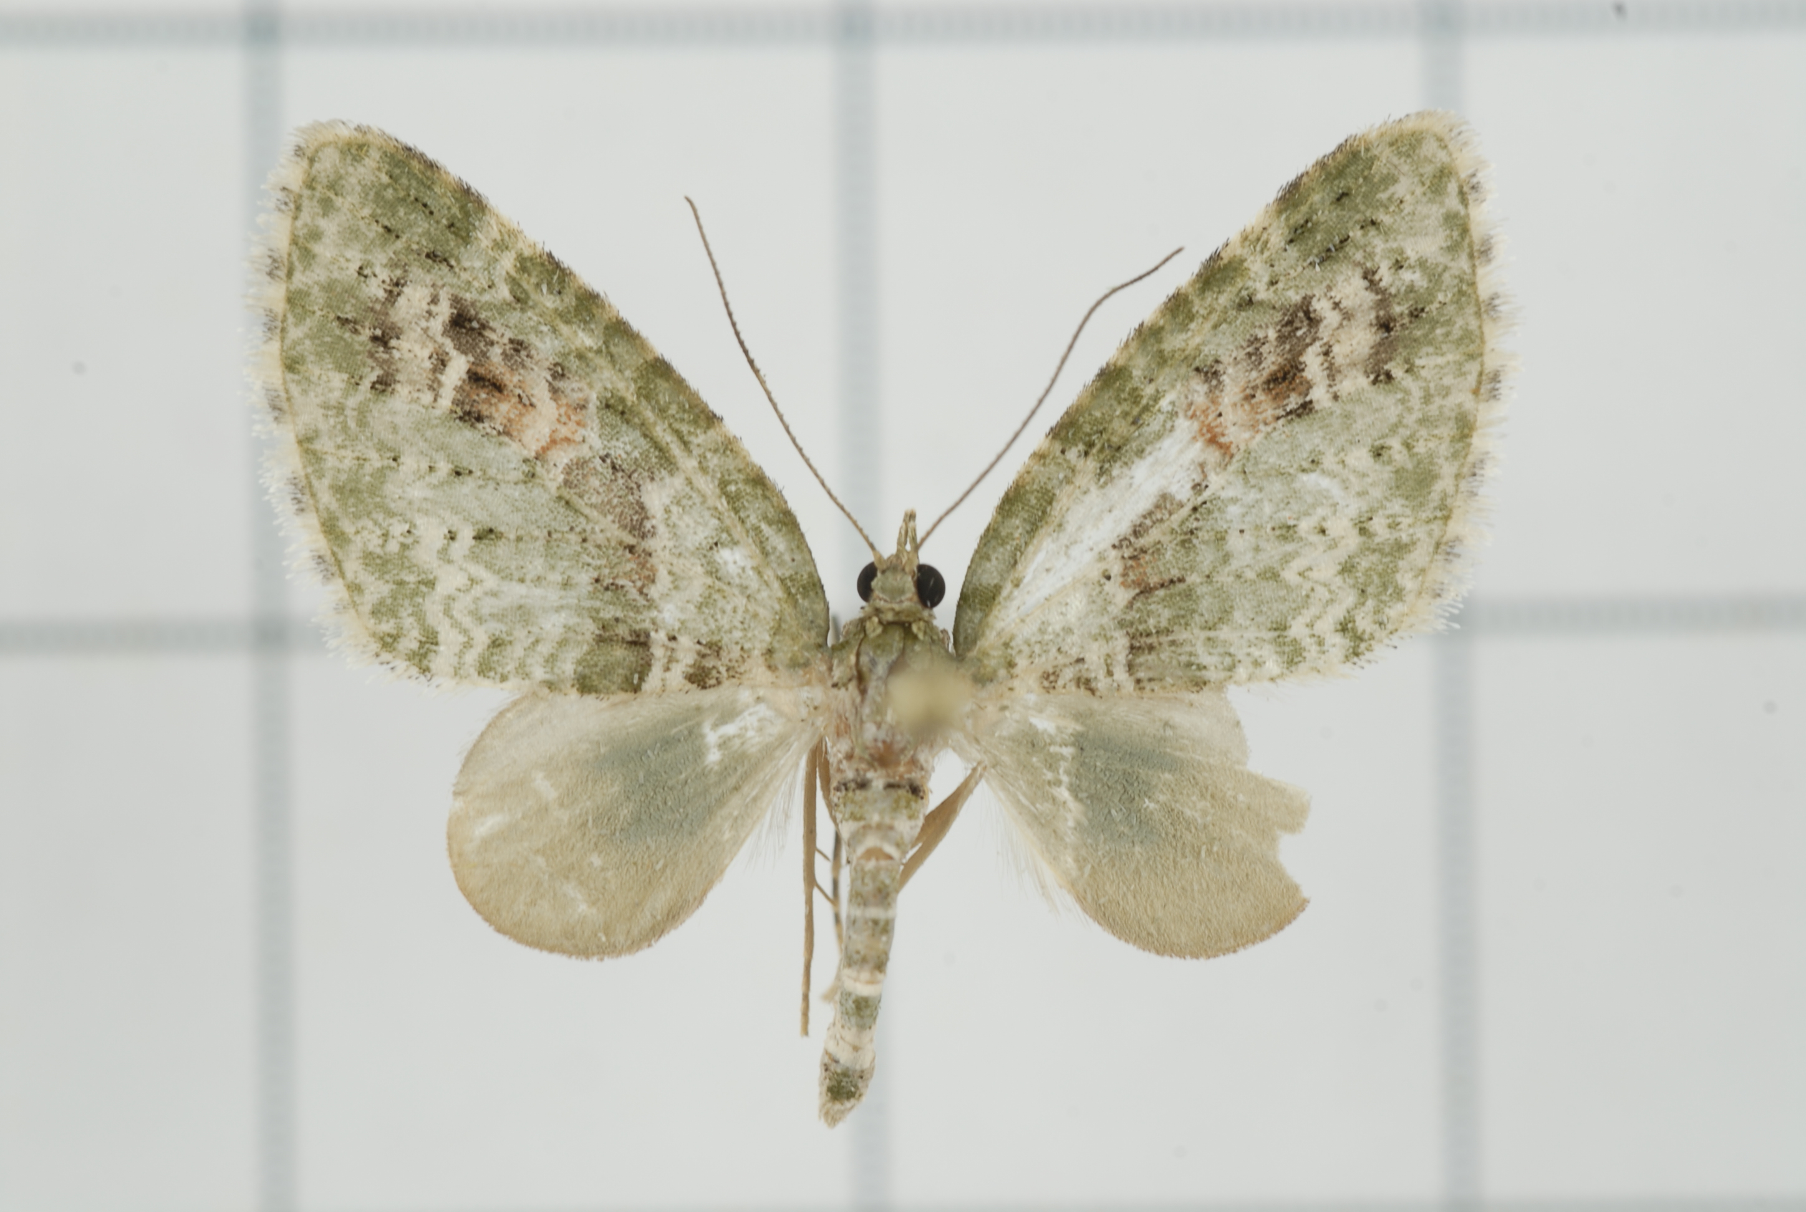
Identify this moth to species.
Chloroclystis rubroviridis rubroviridis
